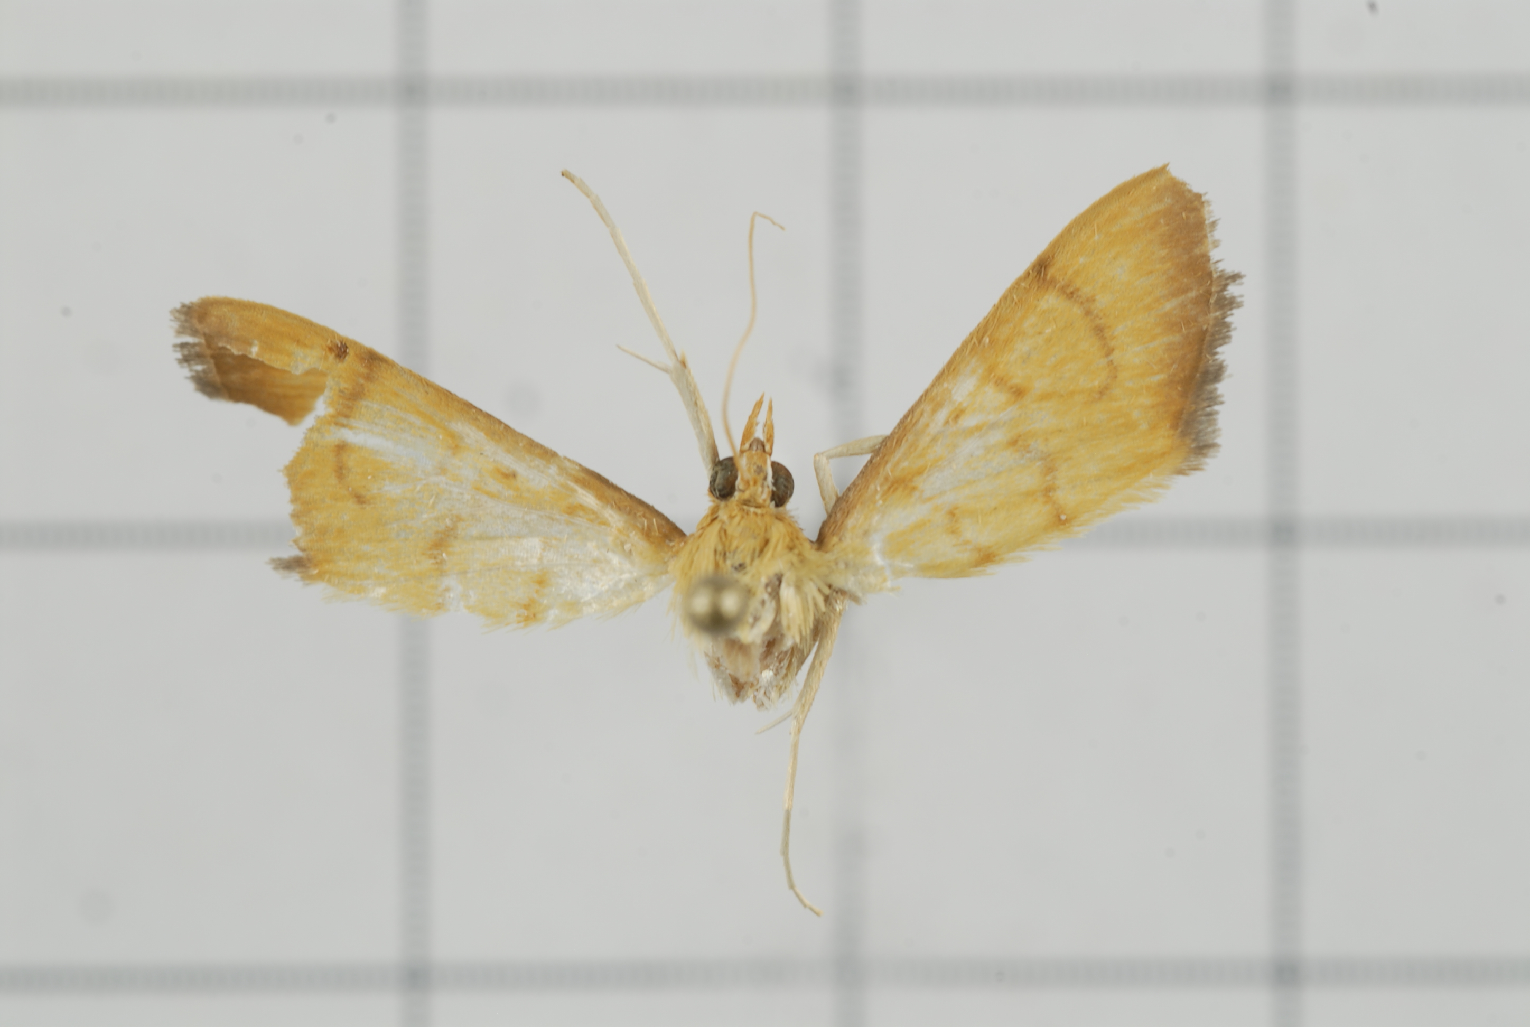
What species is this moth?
Toxobotys nea
